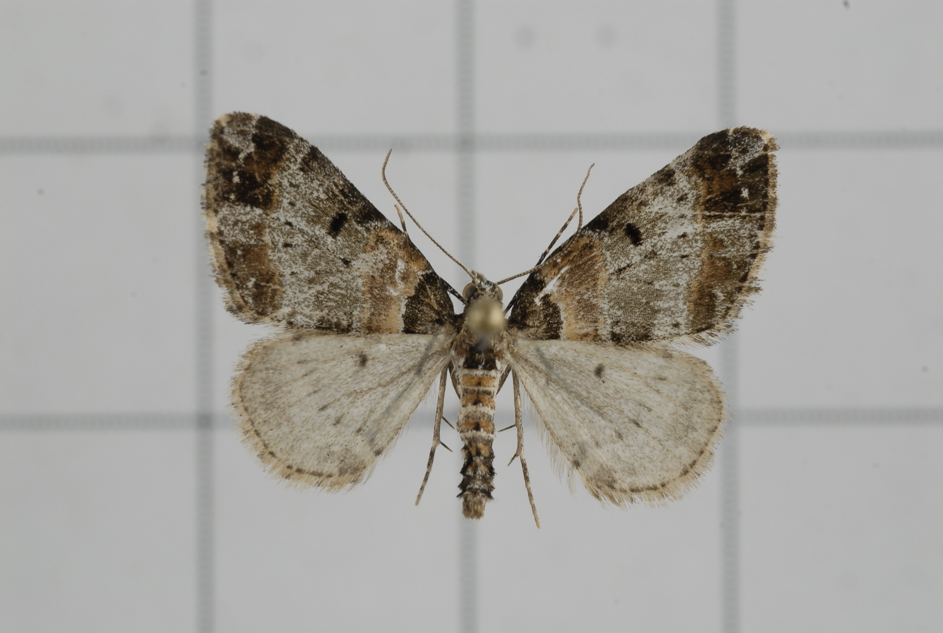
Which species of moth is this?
Martania albofasciata
